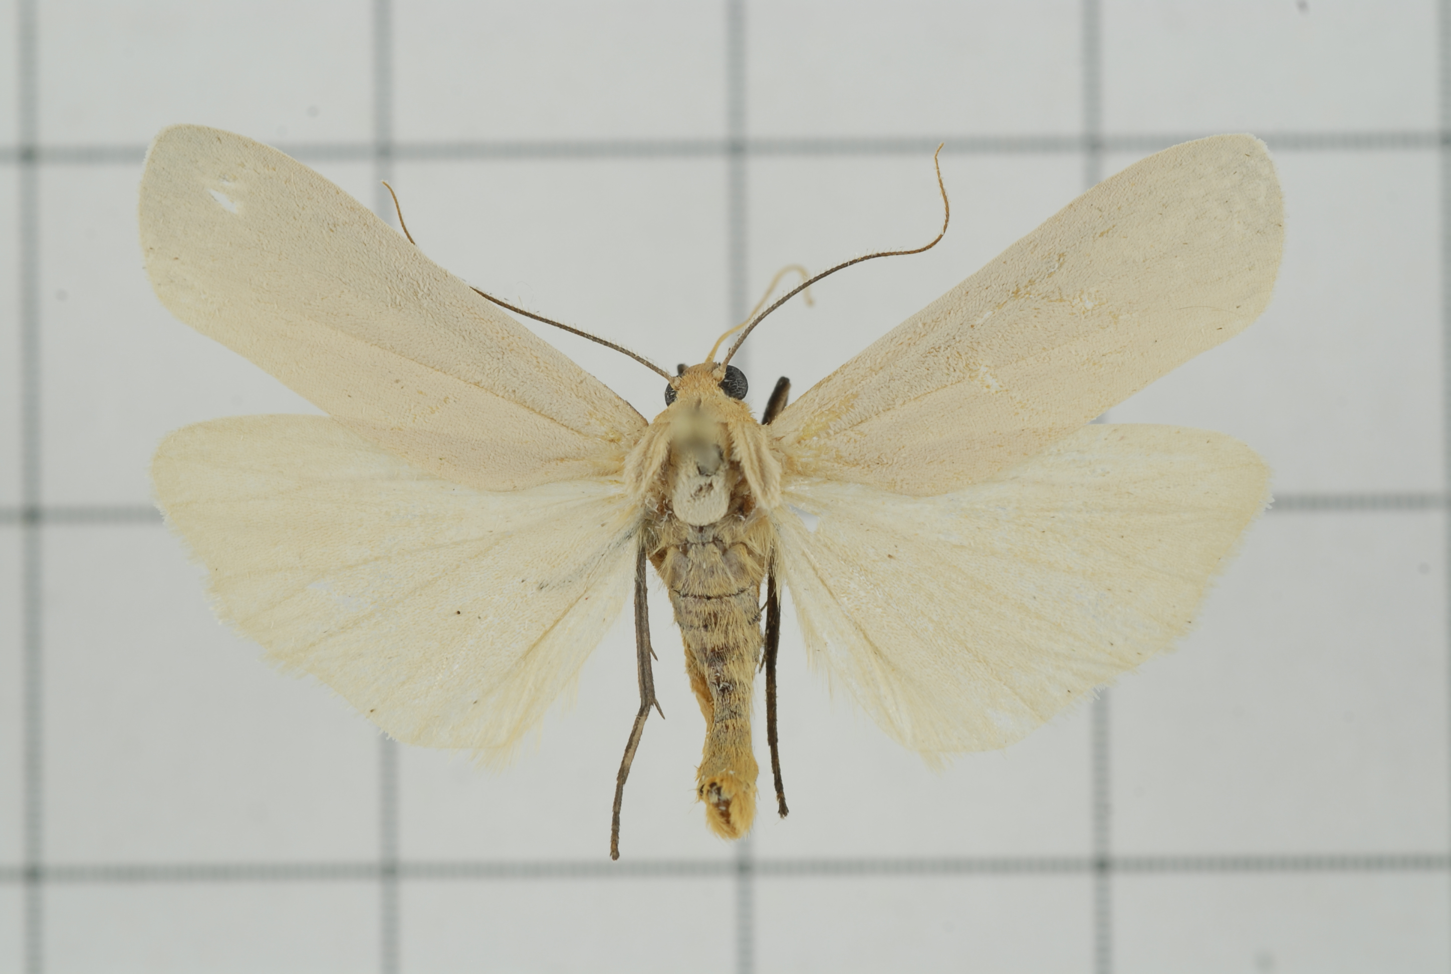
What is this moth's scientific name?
Eilema ranrunensis
